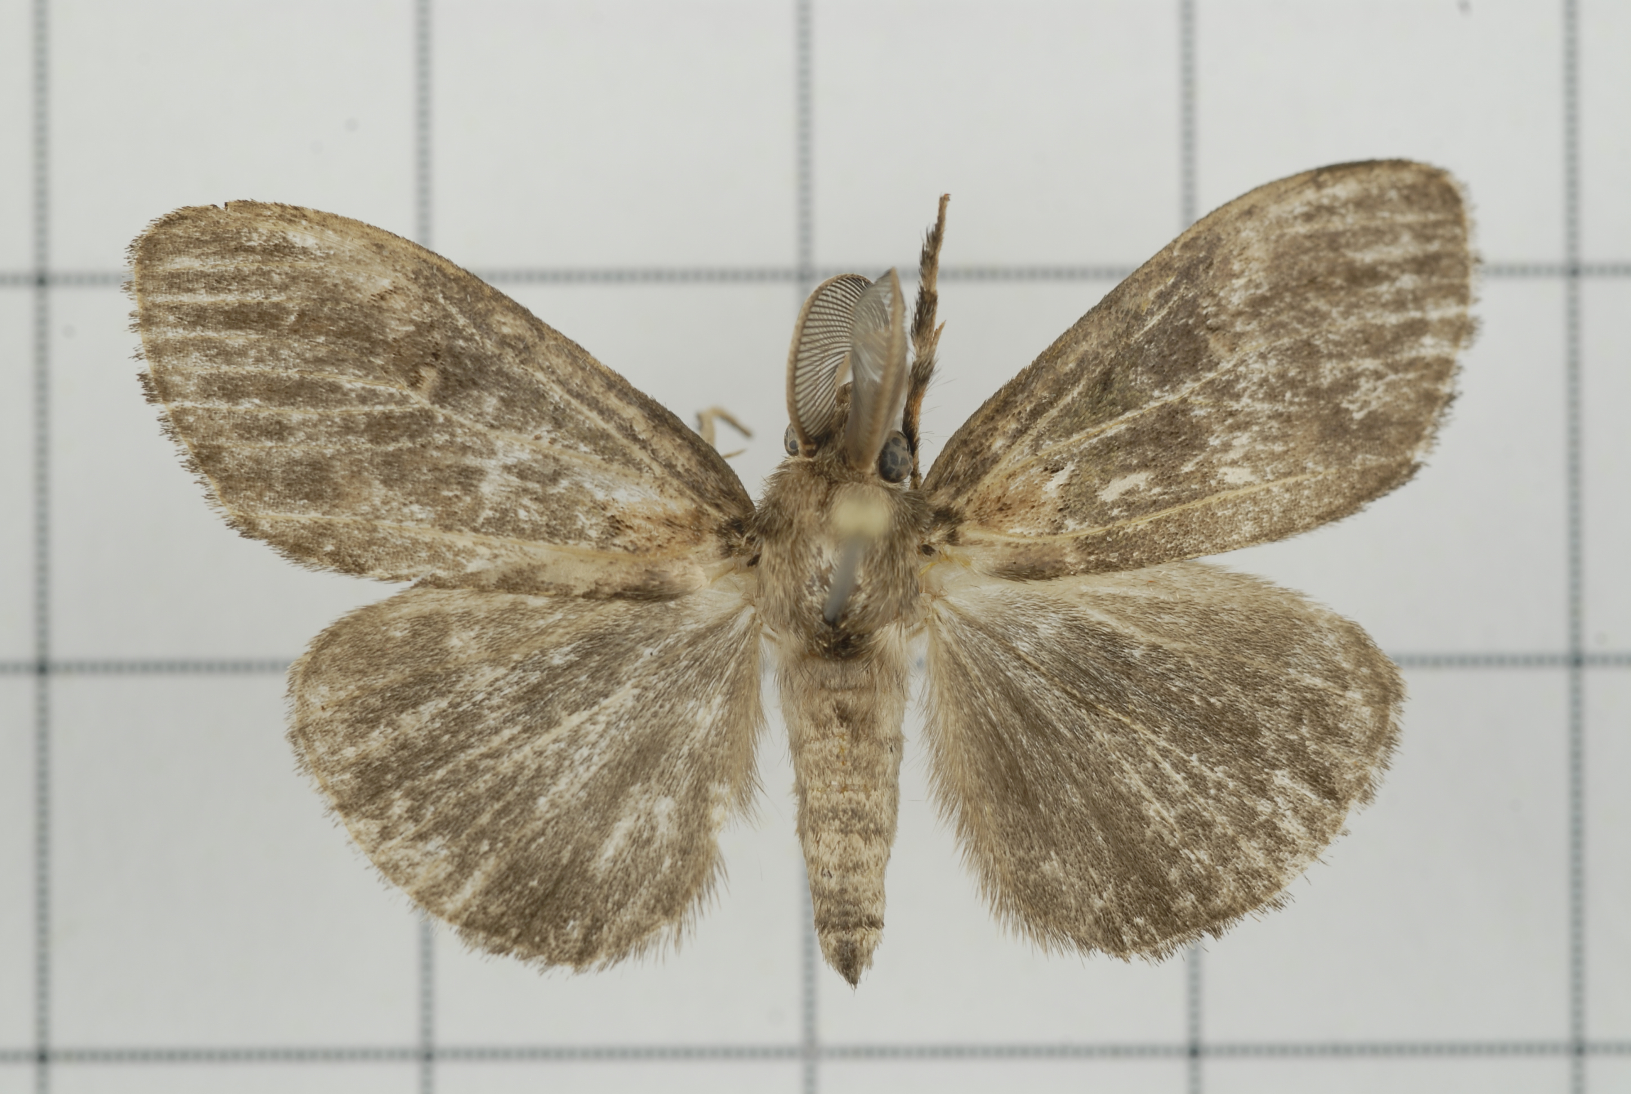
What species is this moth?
Olene dudgeoni
